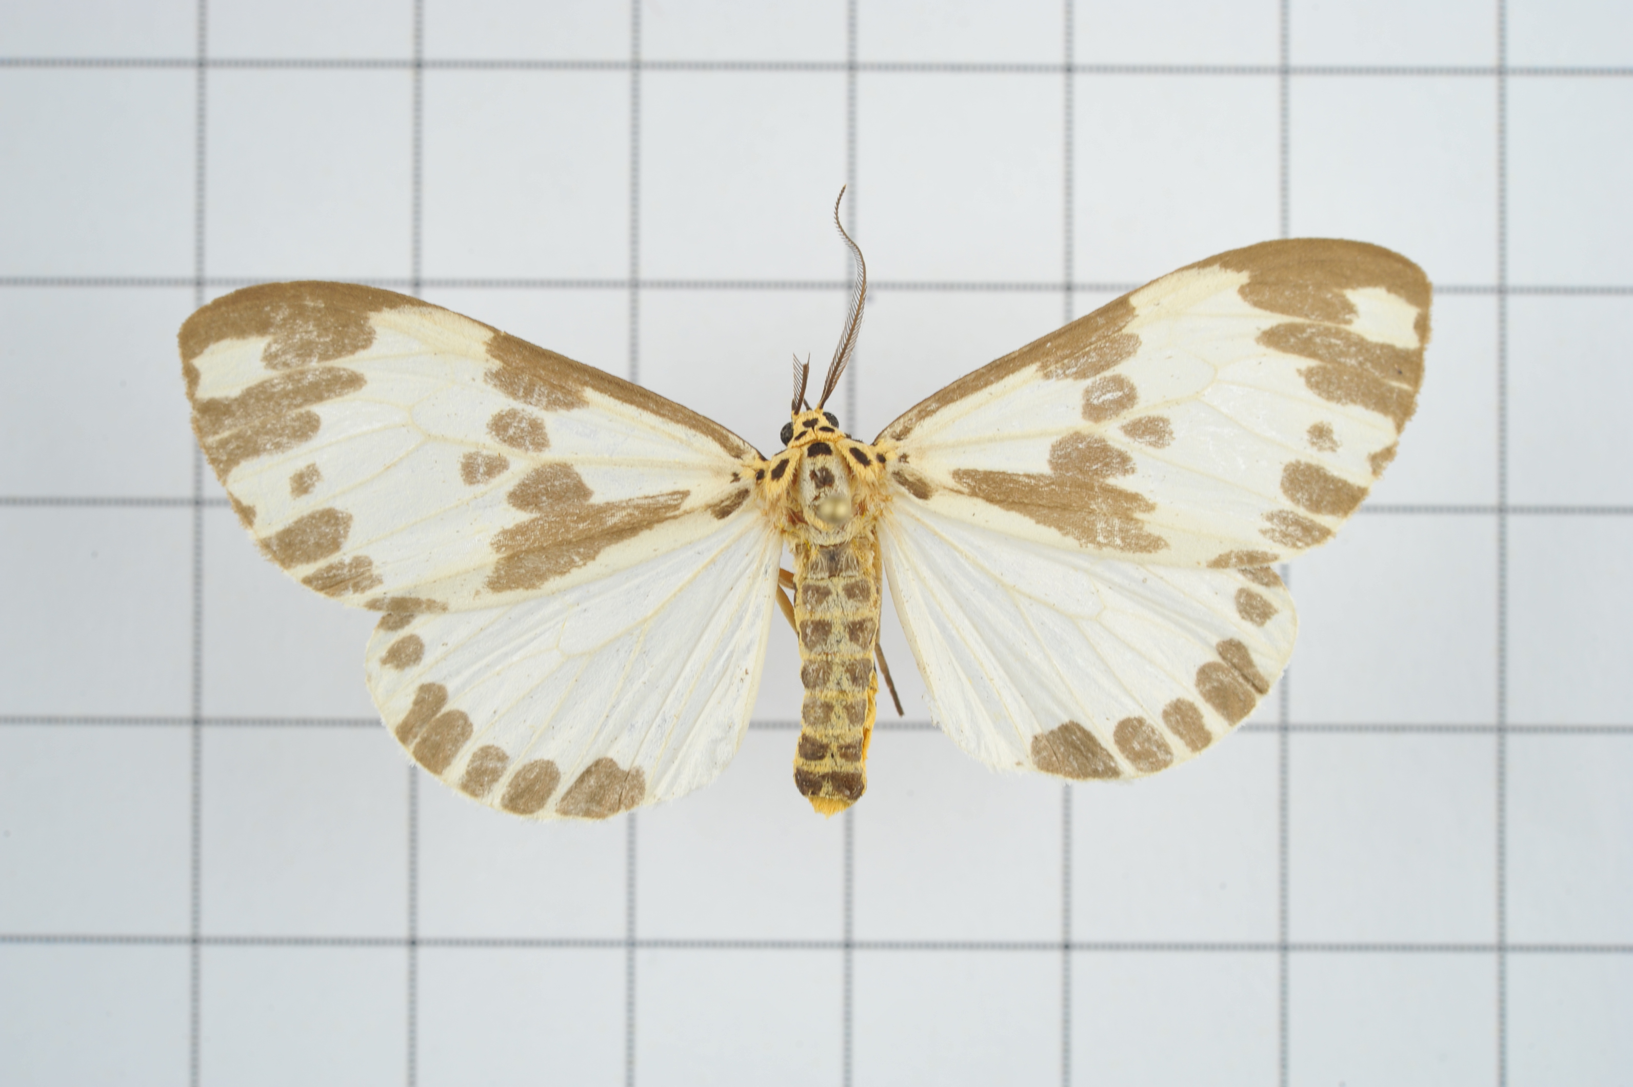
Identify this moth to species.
Nyctemera carissima formosana
